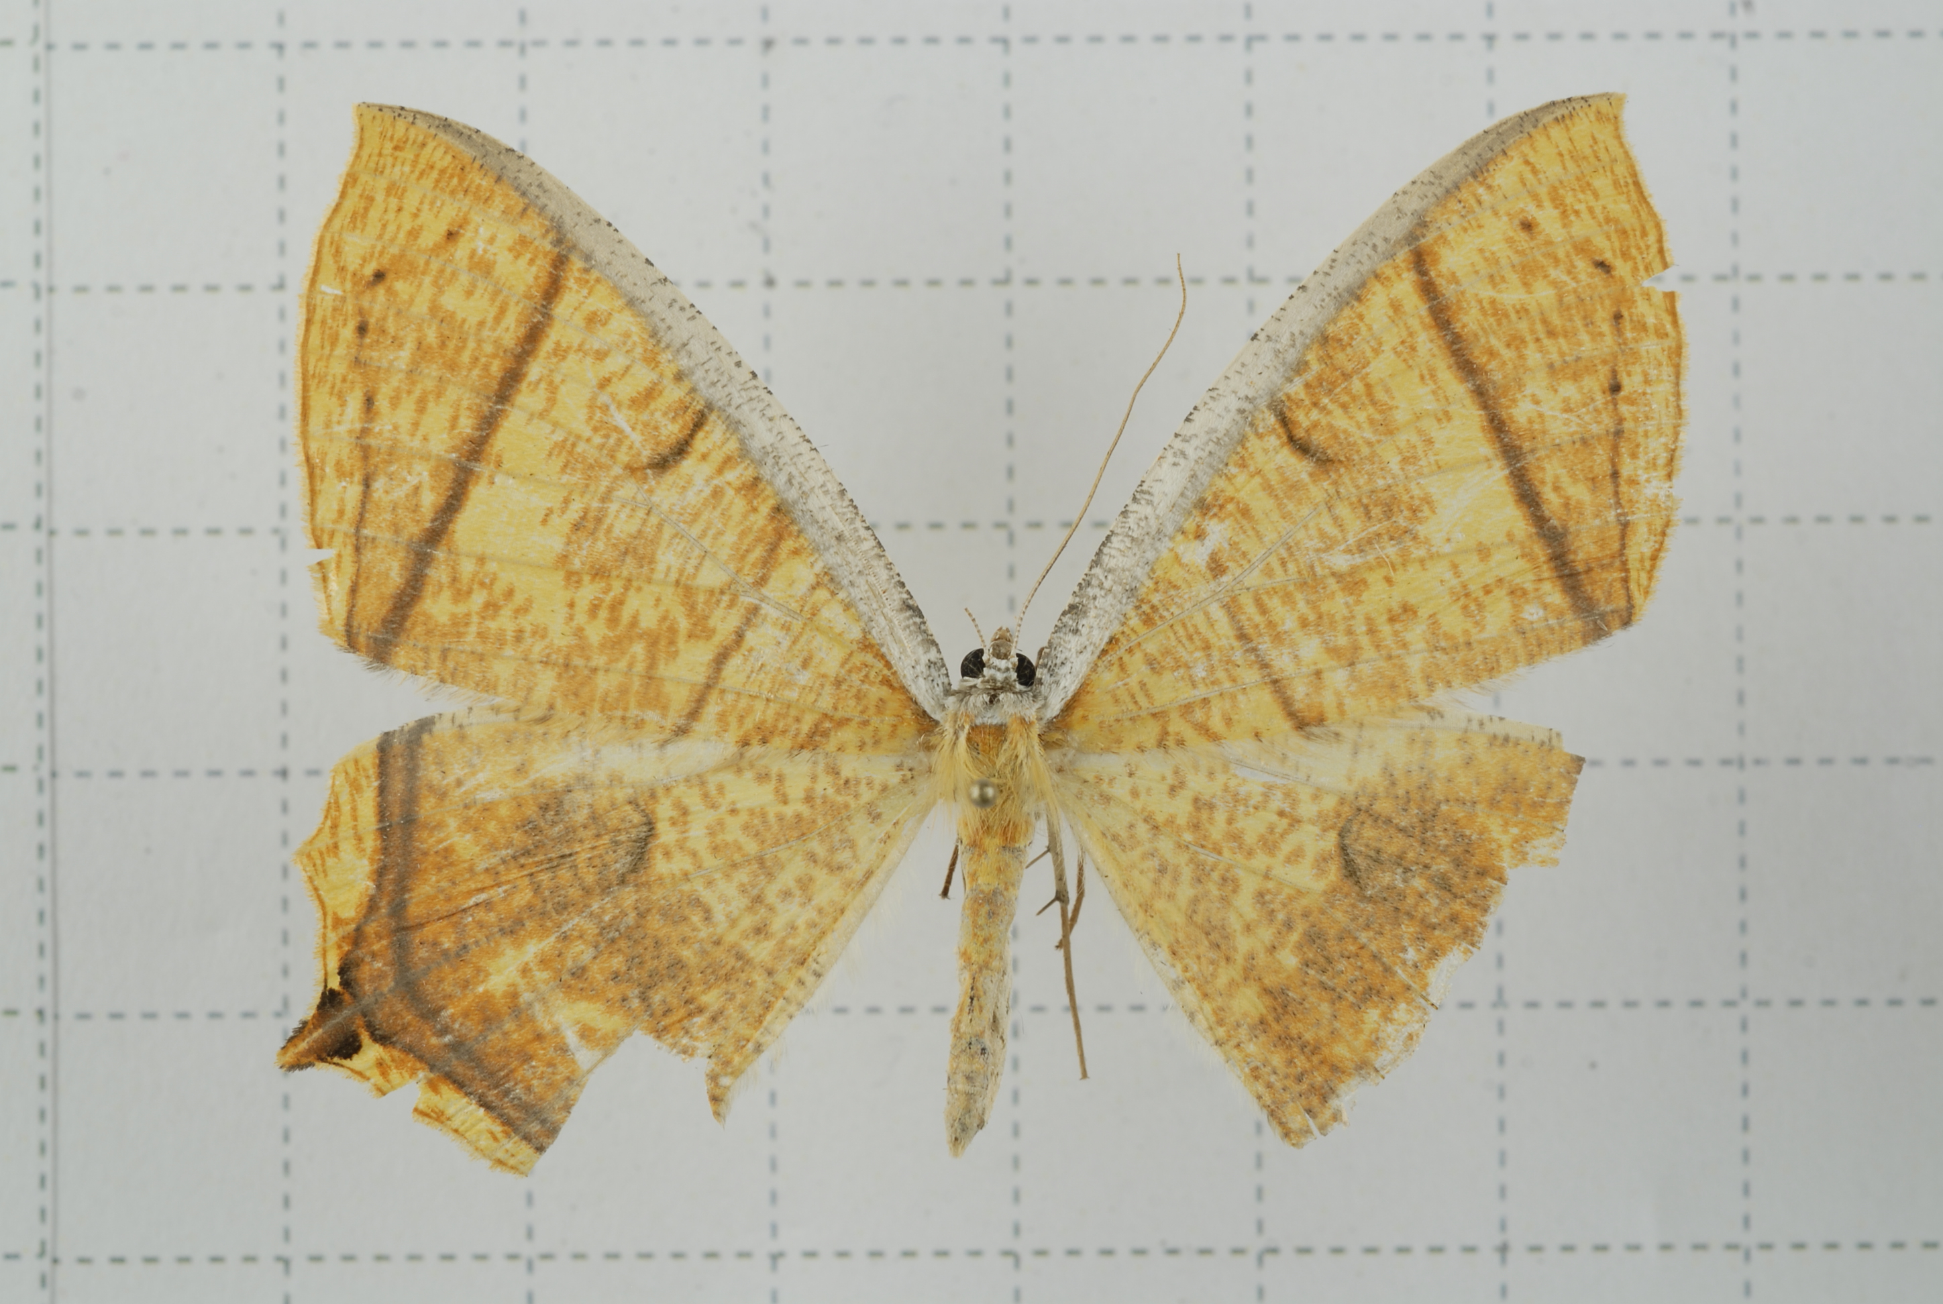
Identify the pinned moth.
Thinopteryx crocoptera assamensis
